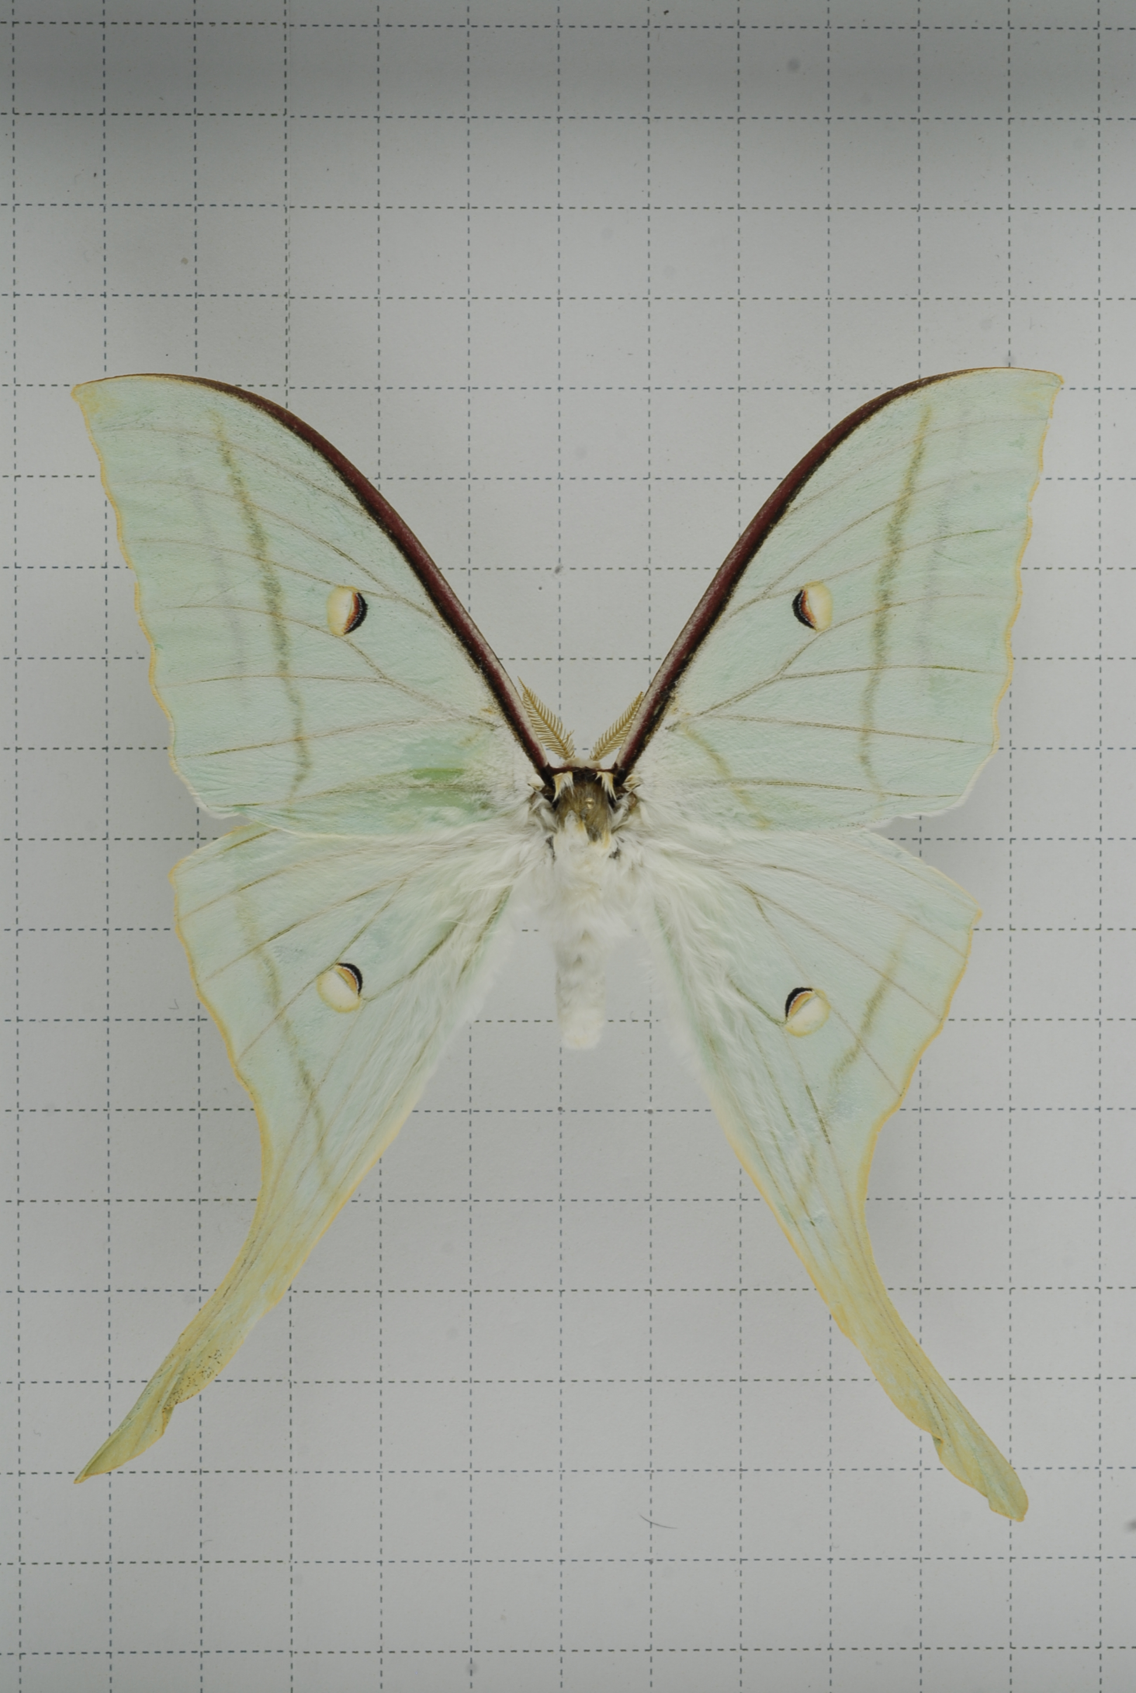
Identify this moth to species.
Actias ningpoana ningtaiwana
